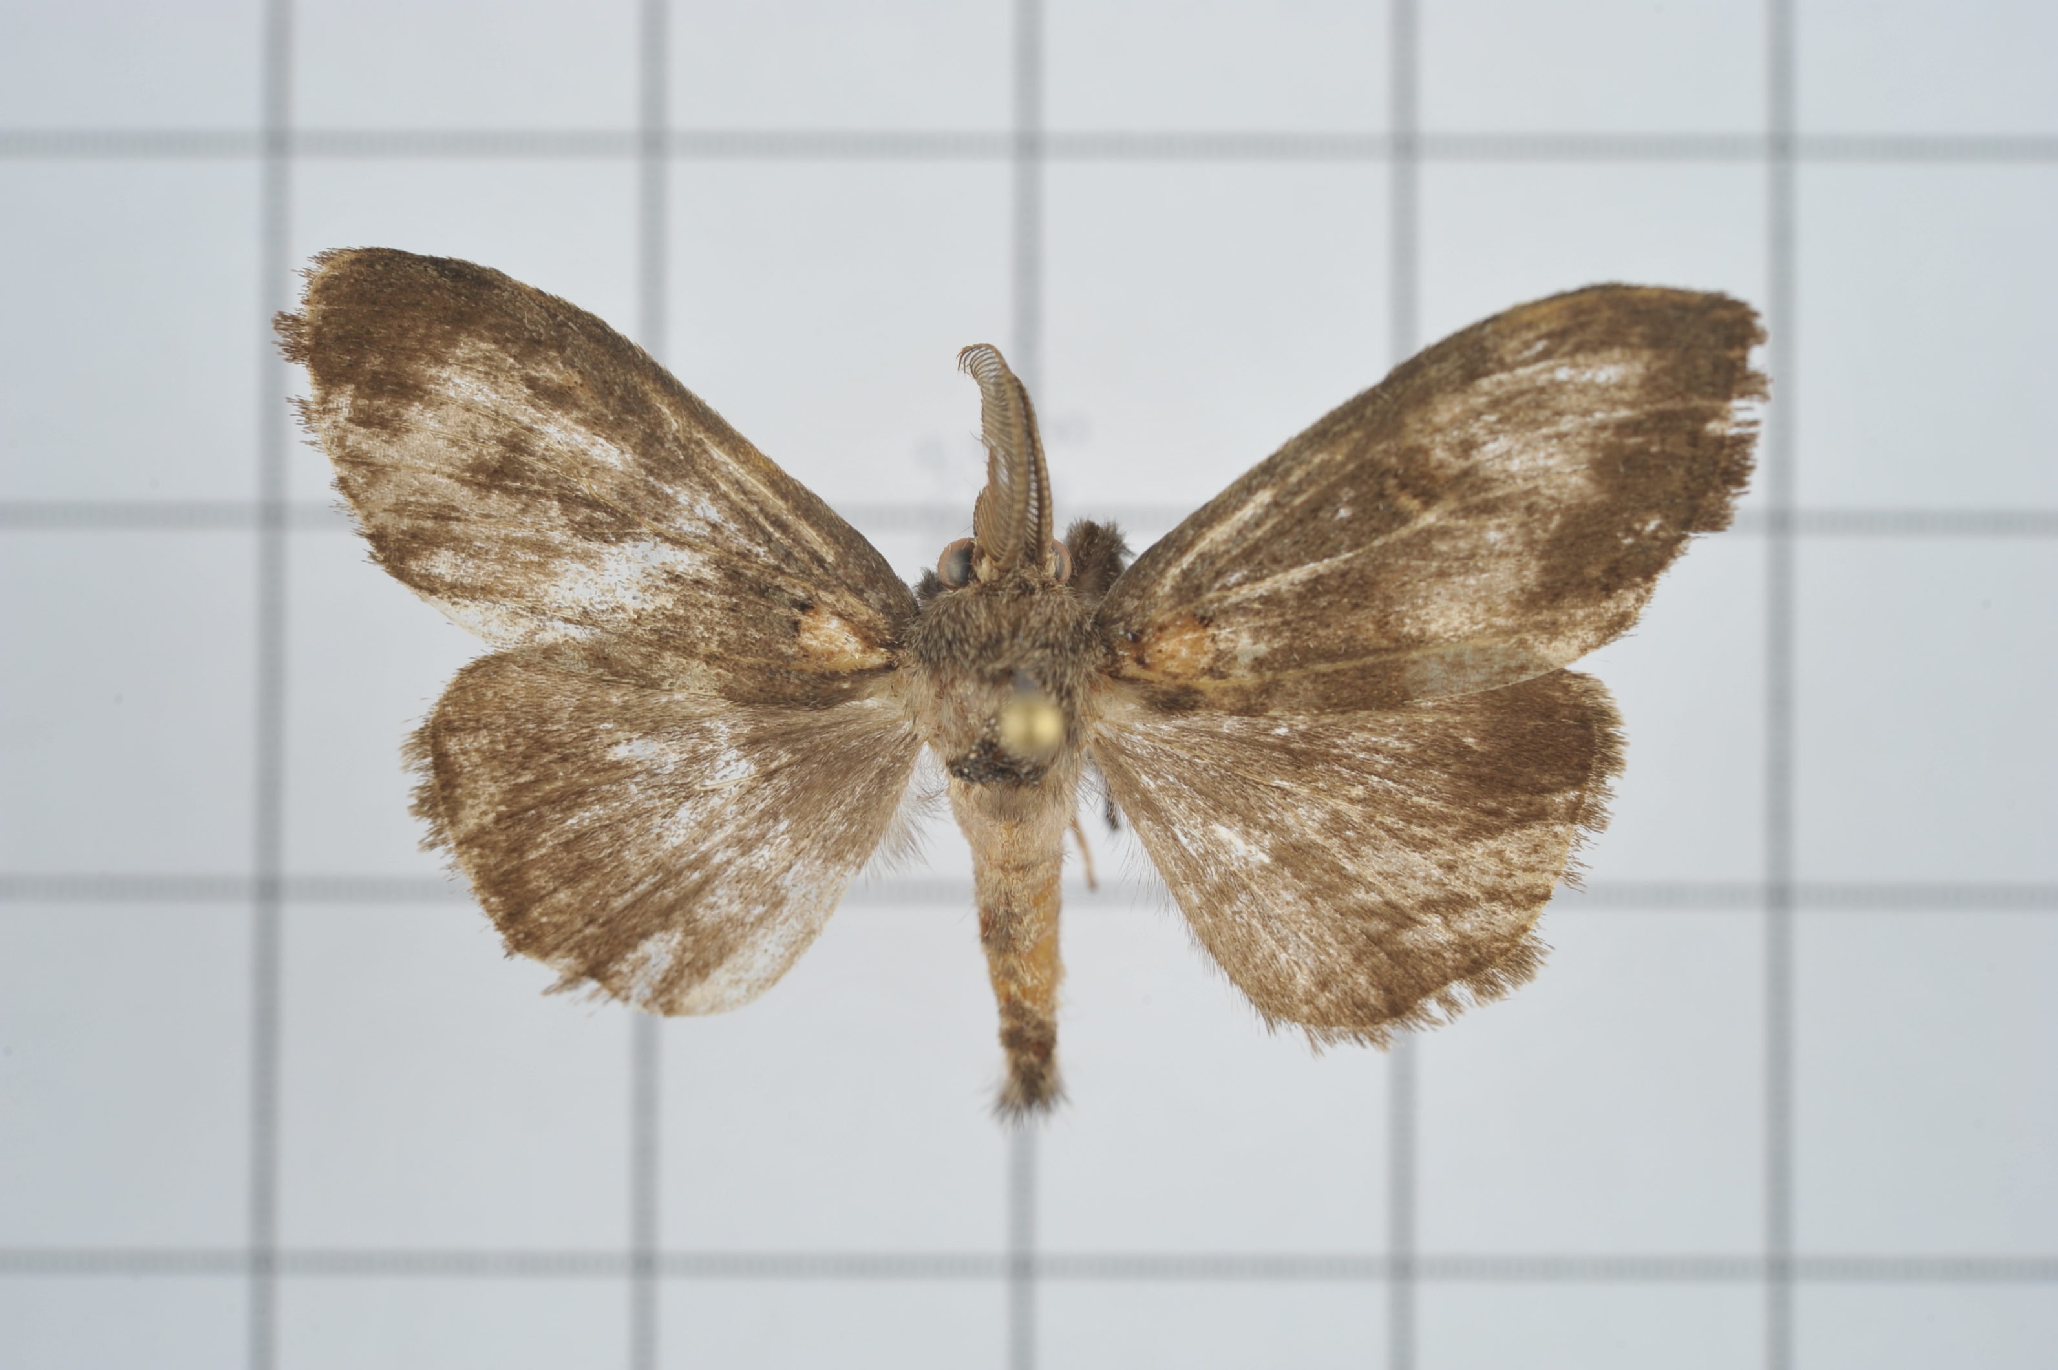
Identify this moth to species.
Olene dudgeoni
